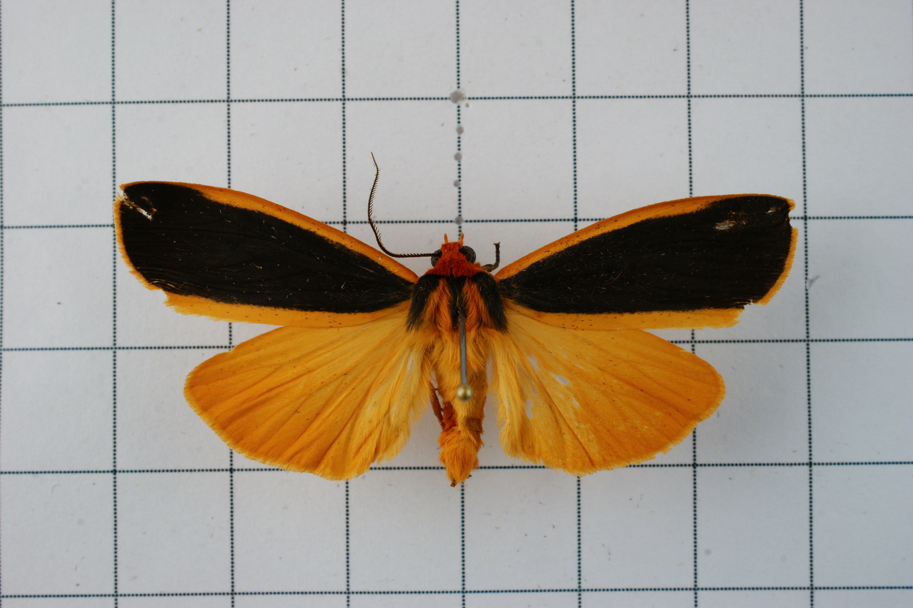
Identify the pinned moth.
Churinga virago
